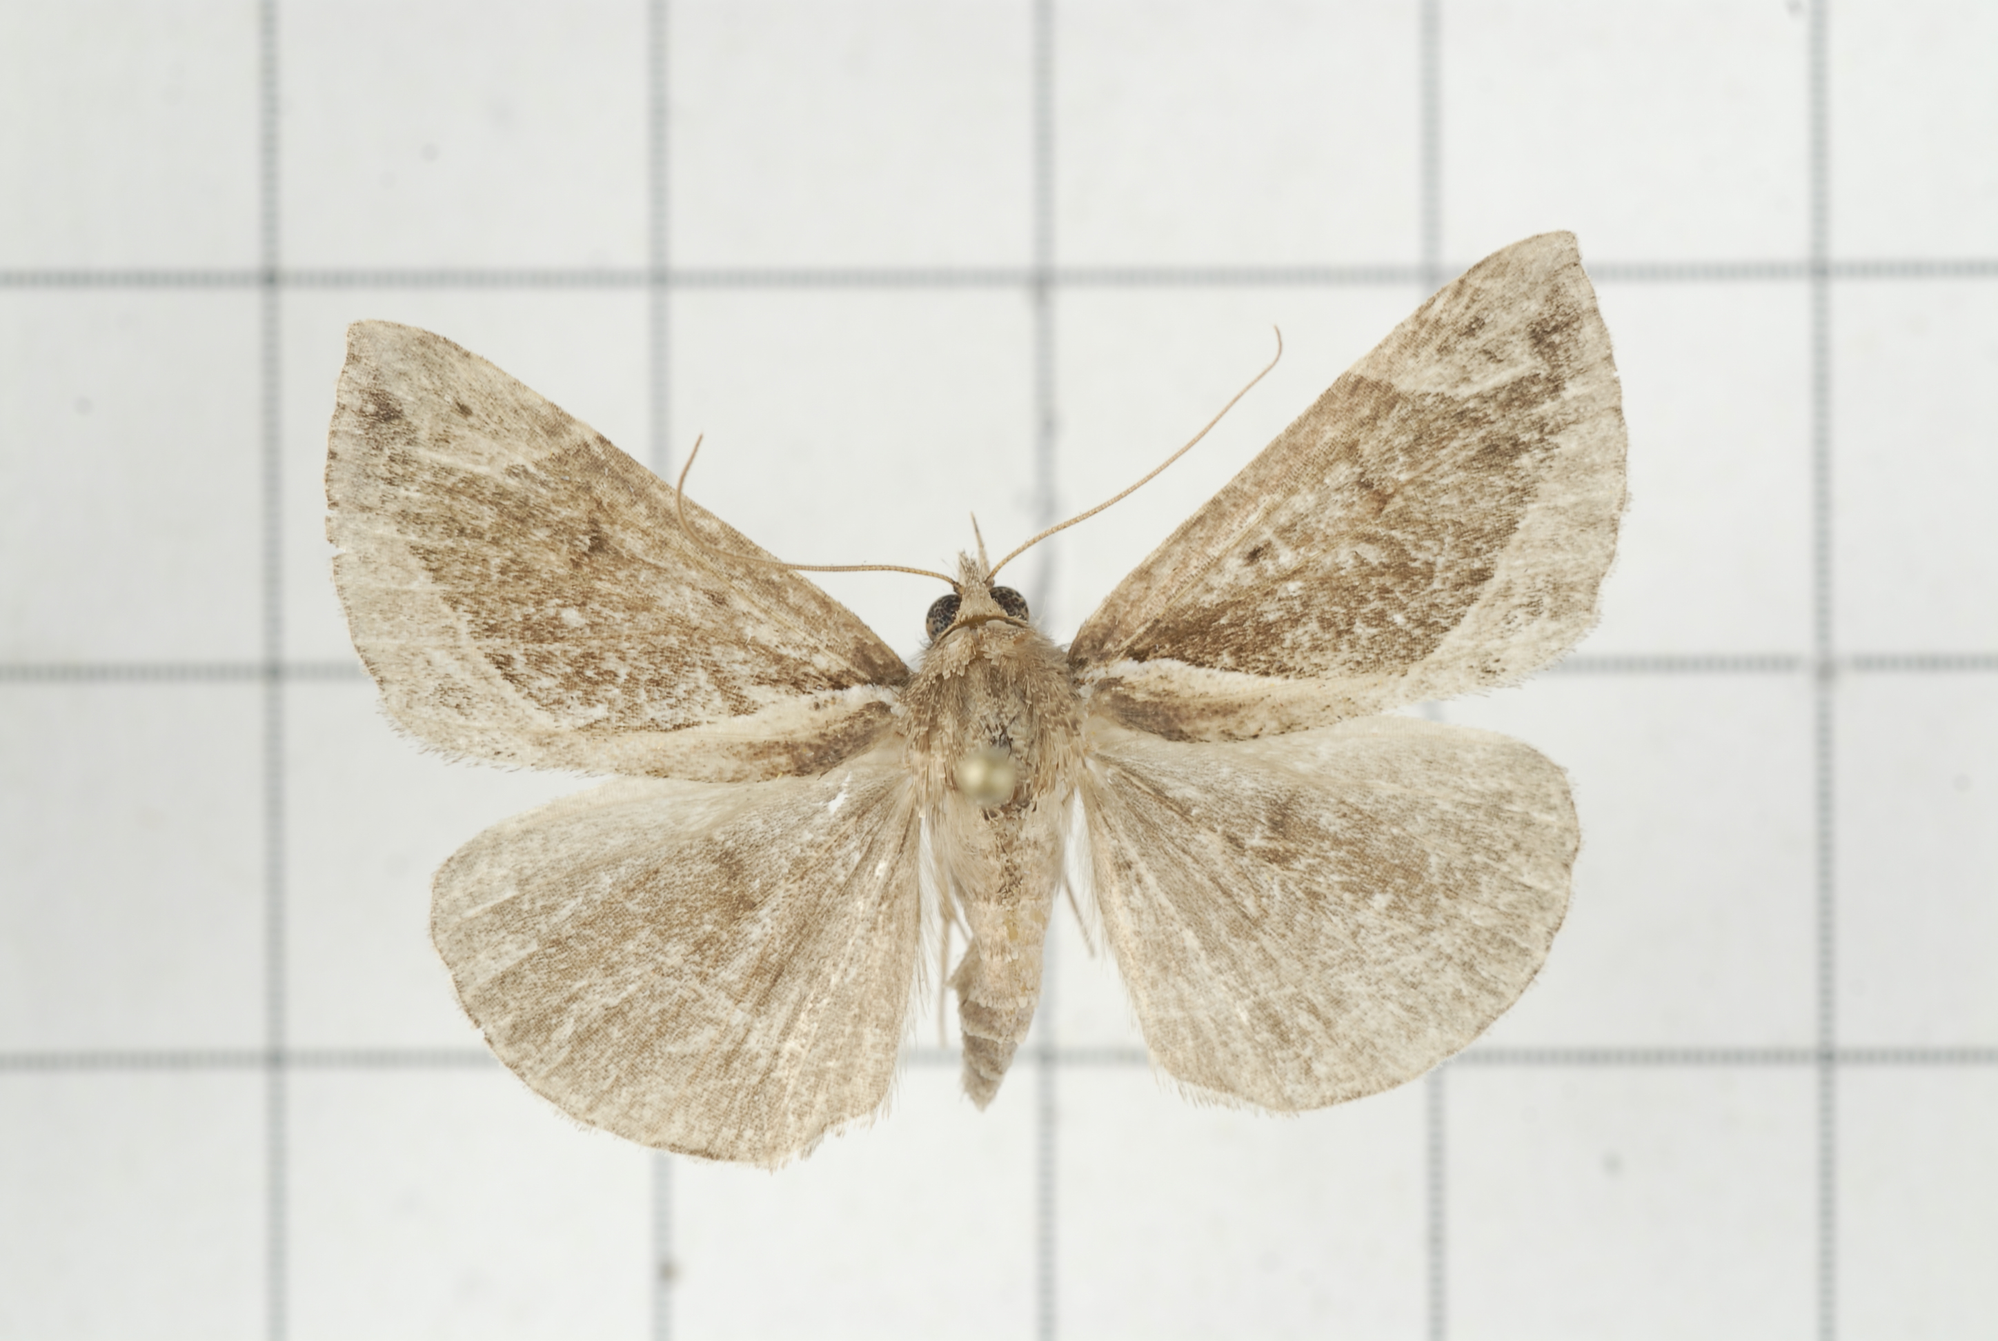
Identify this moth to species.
Hypena perspicua
